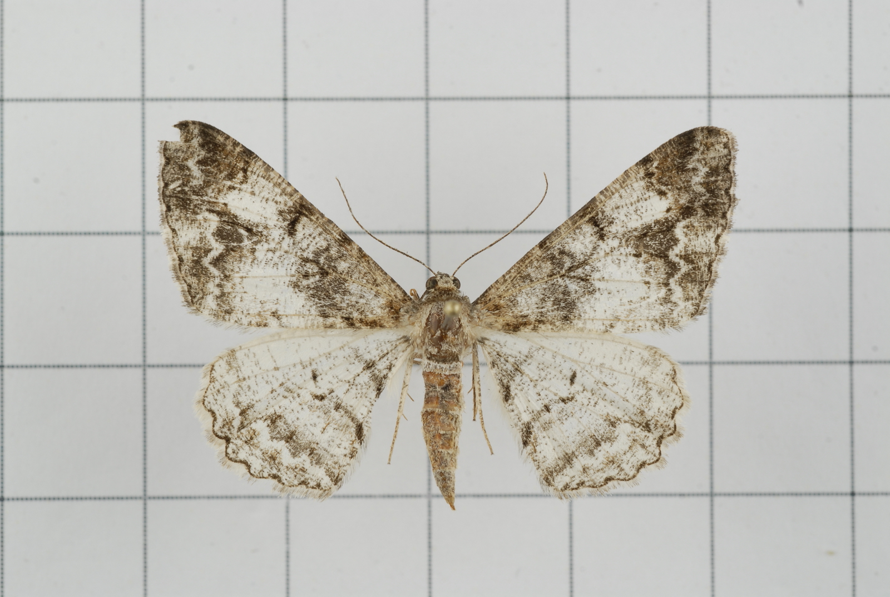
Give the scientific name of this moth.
Alcis admissaria undularia
